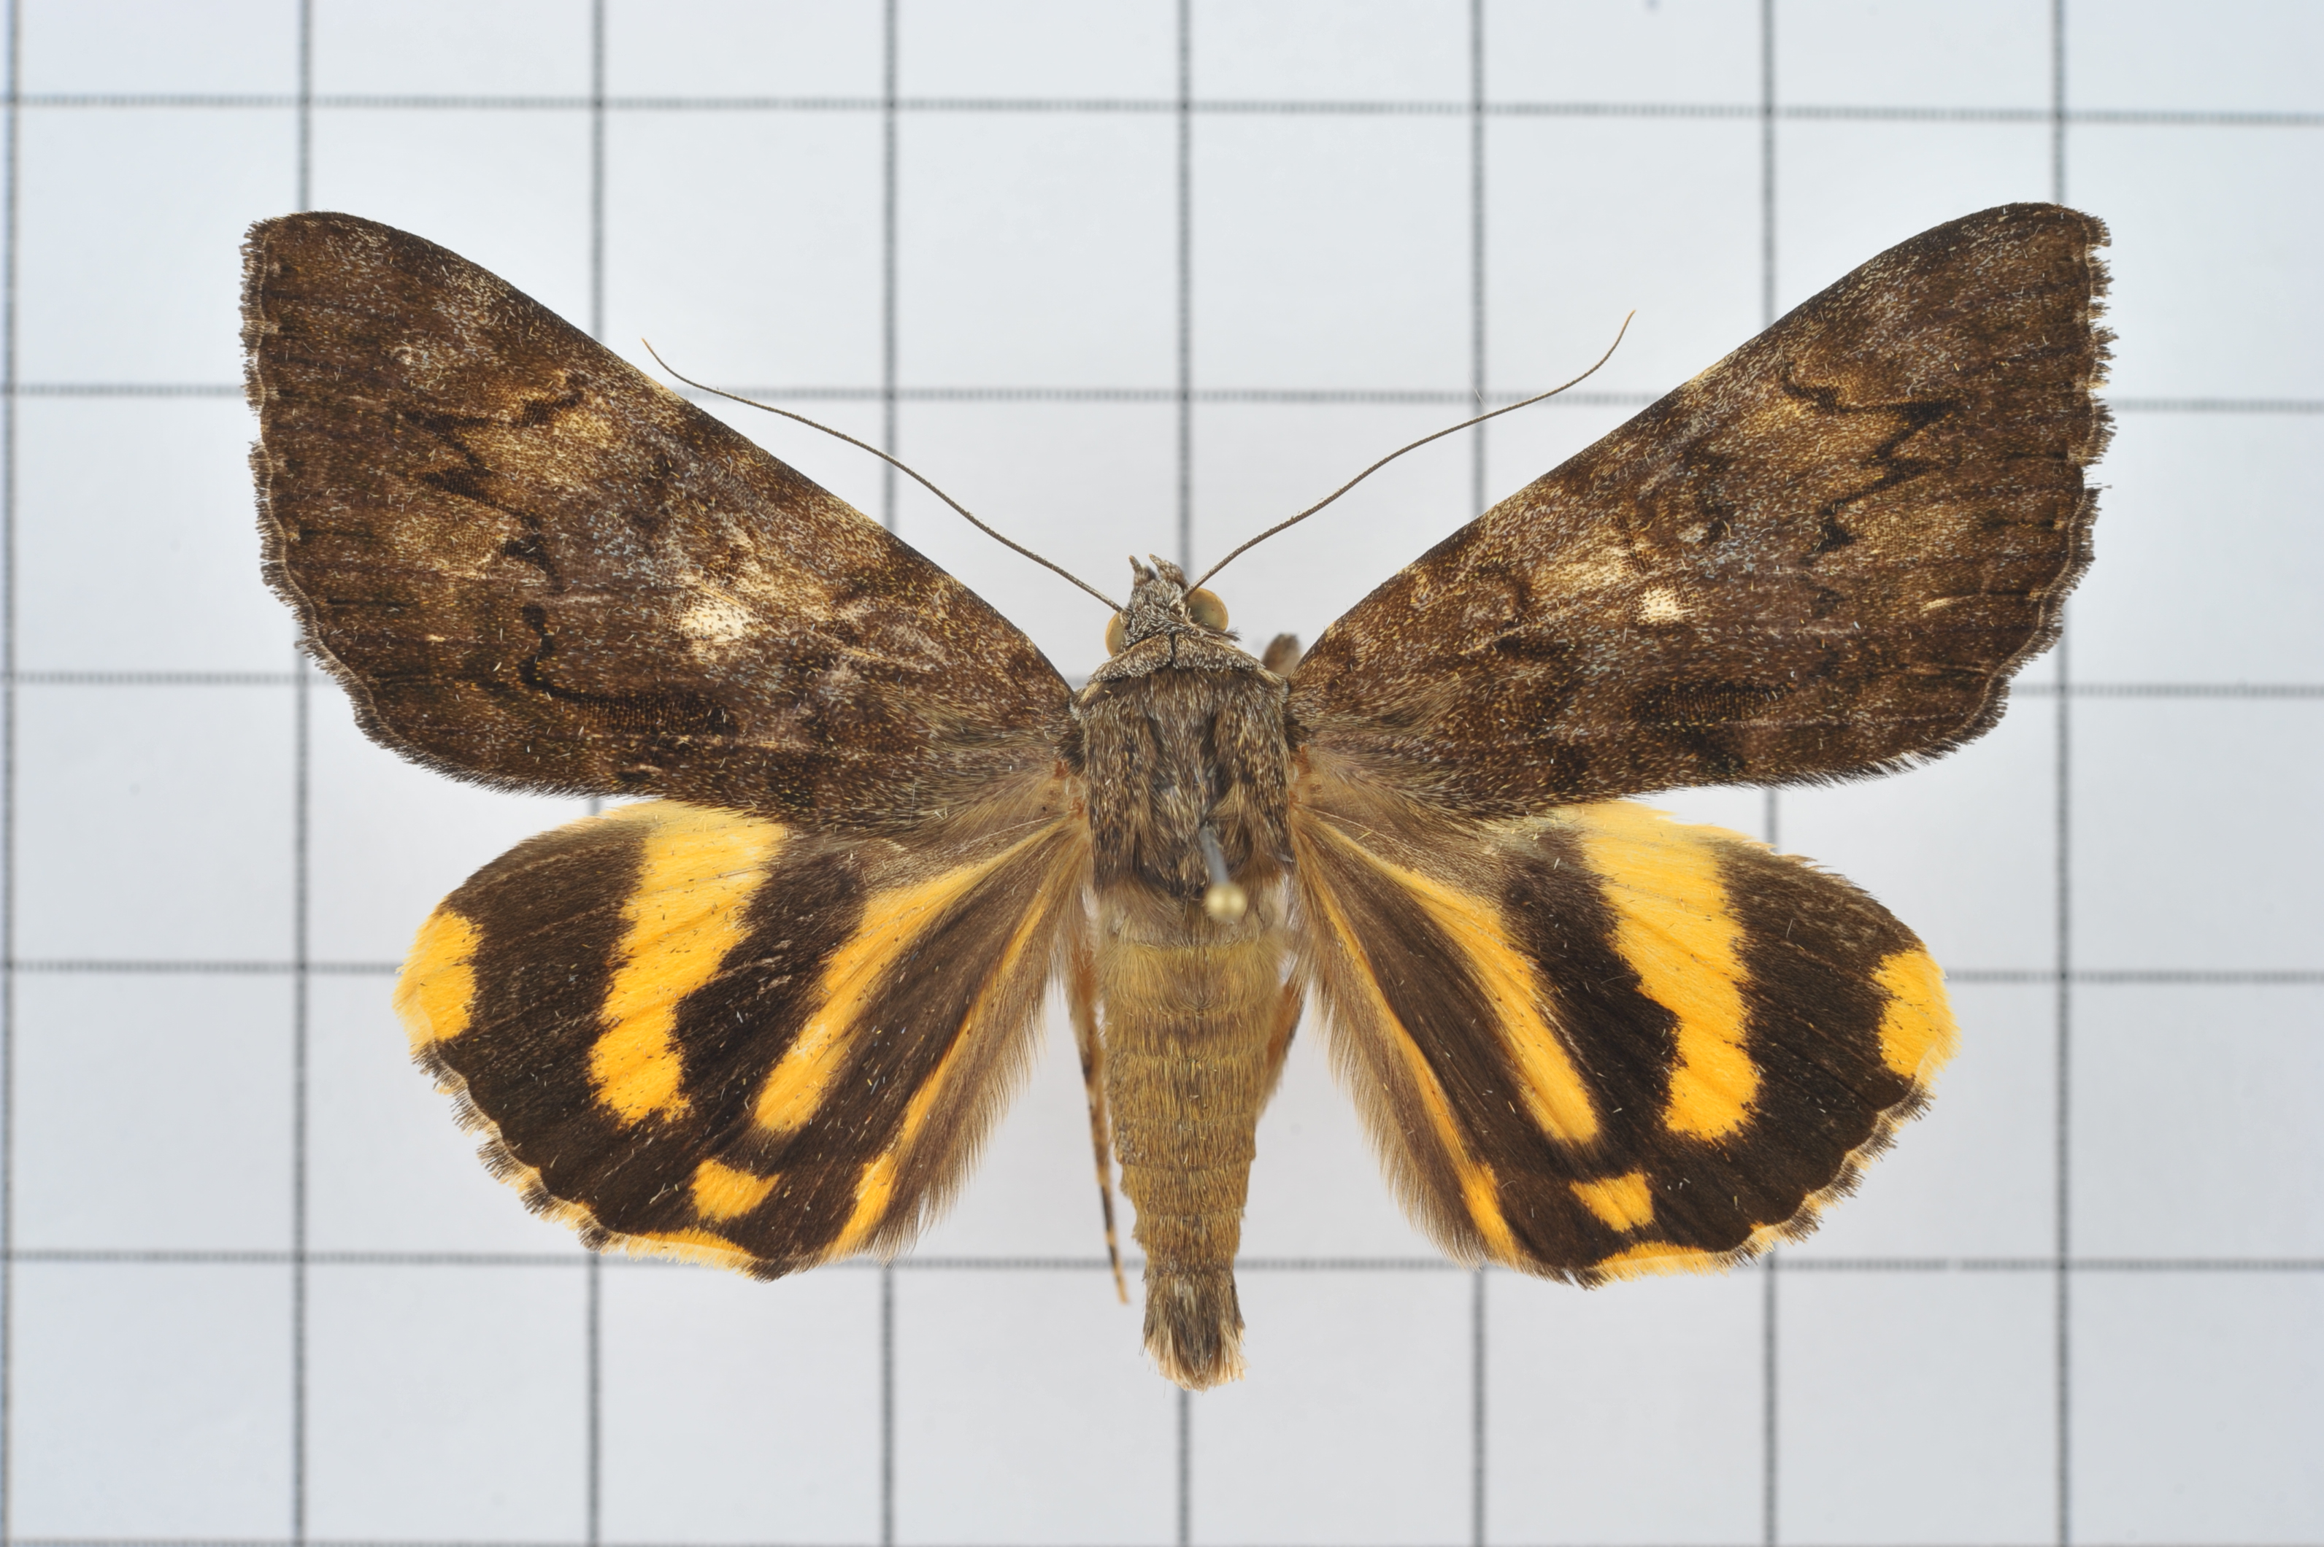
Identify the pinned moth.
Catocala pataloides
